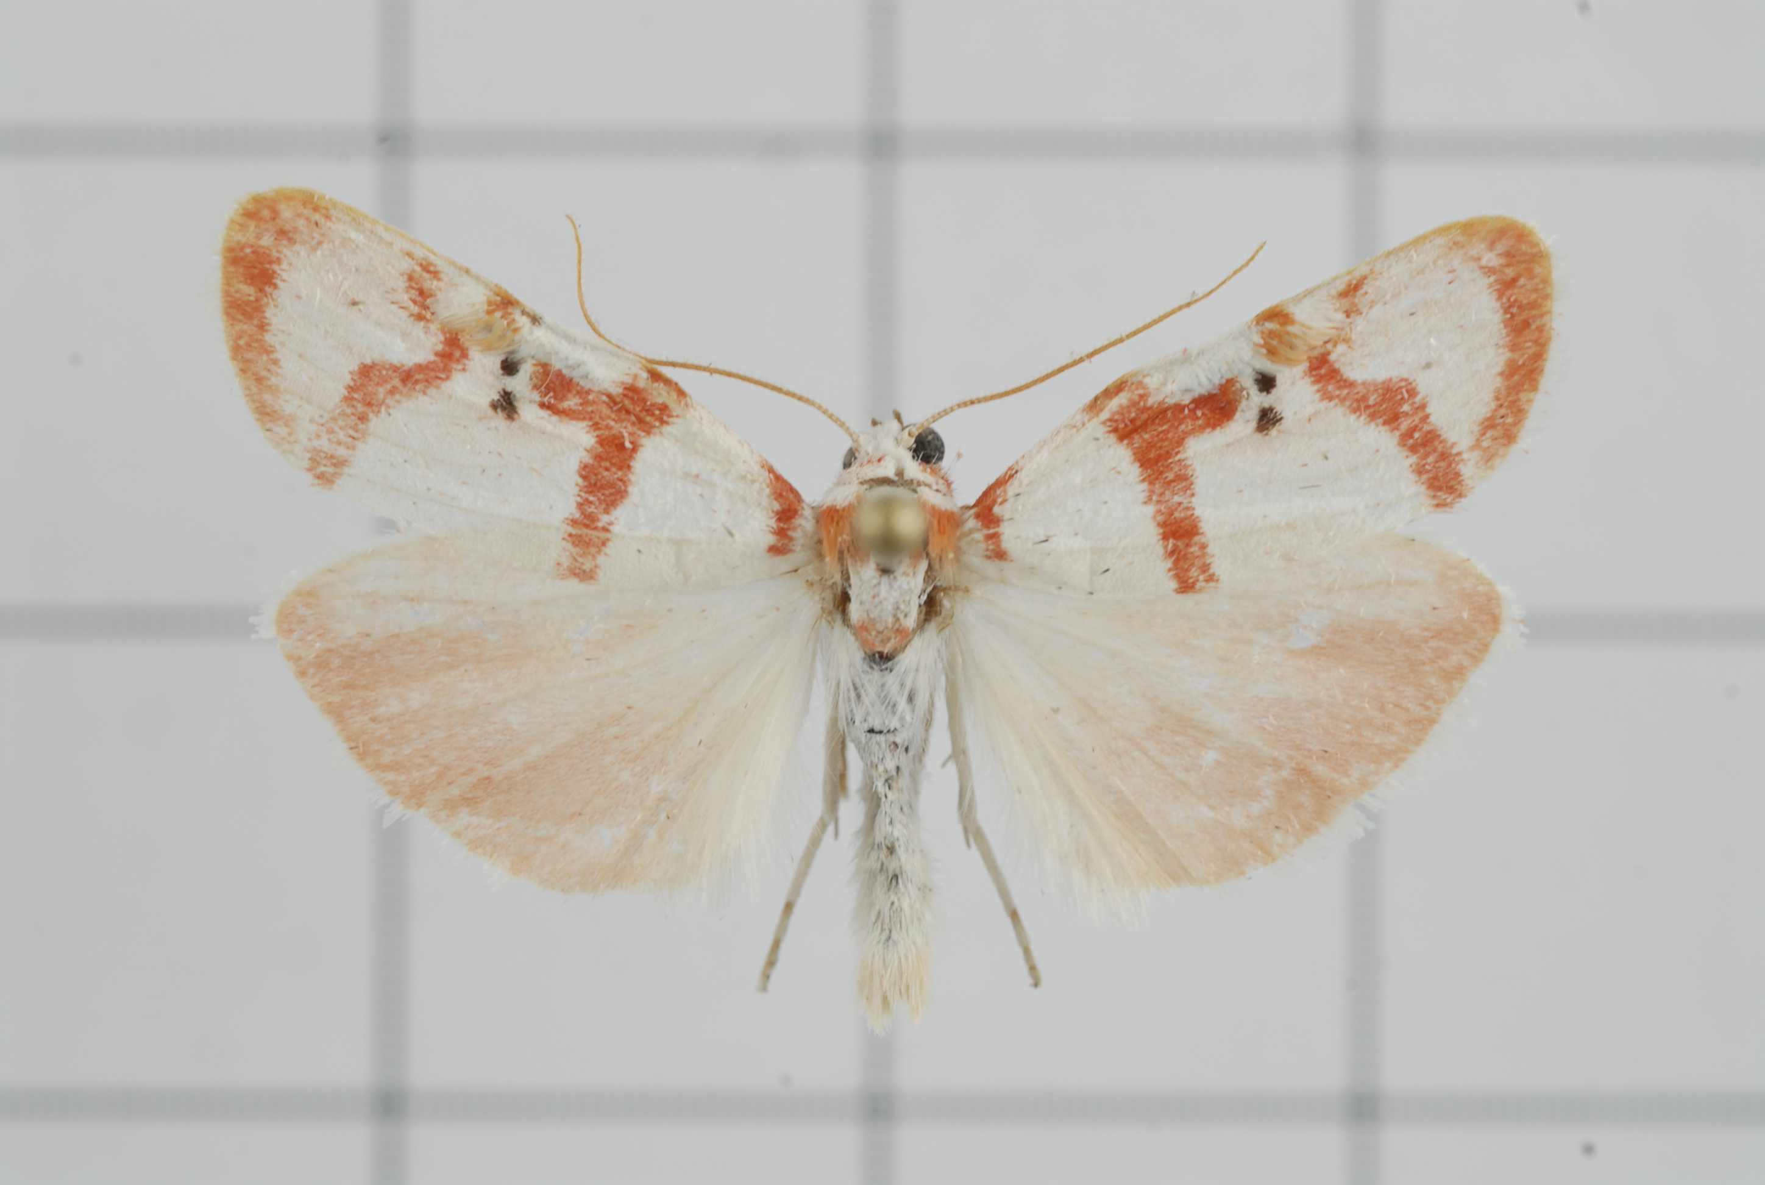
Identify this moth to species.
Cyana hamata hamata
